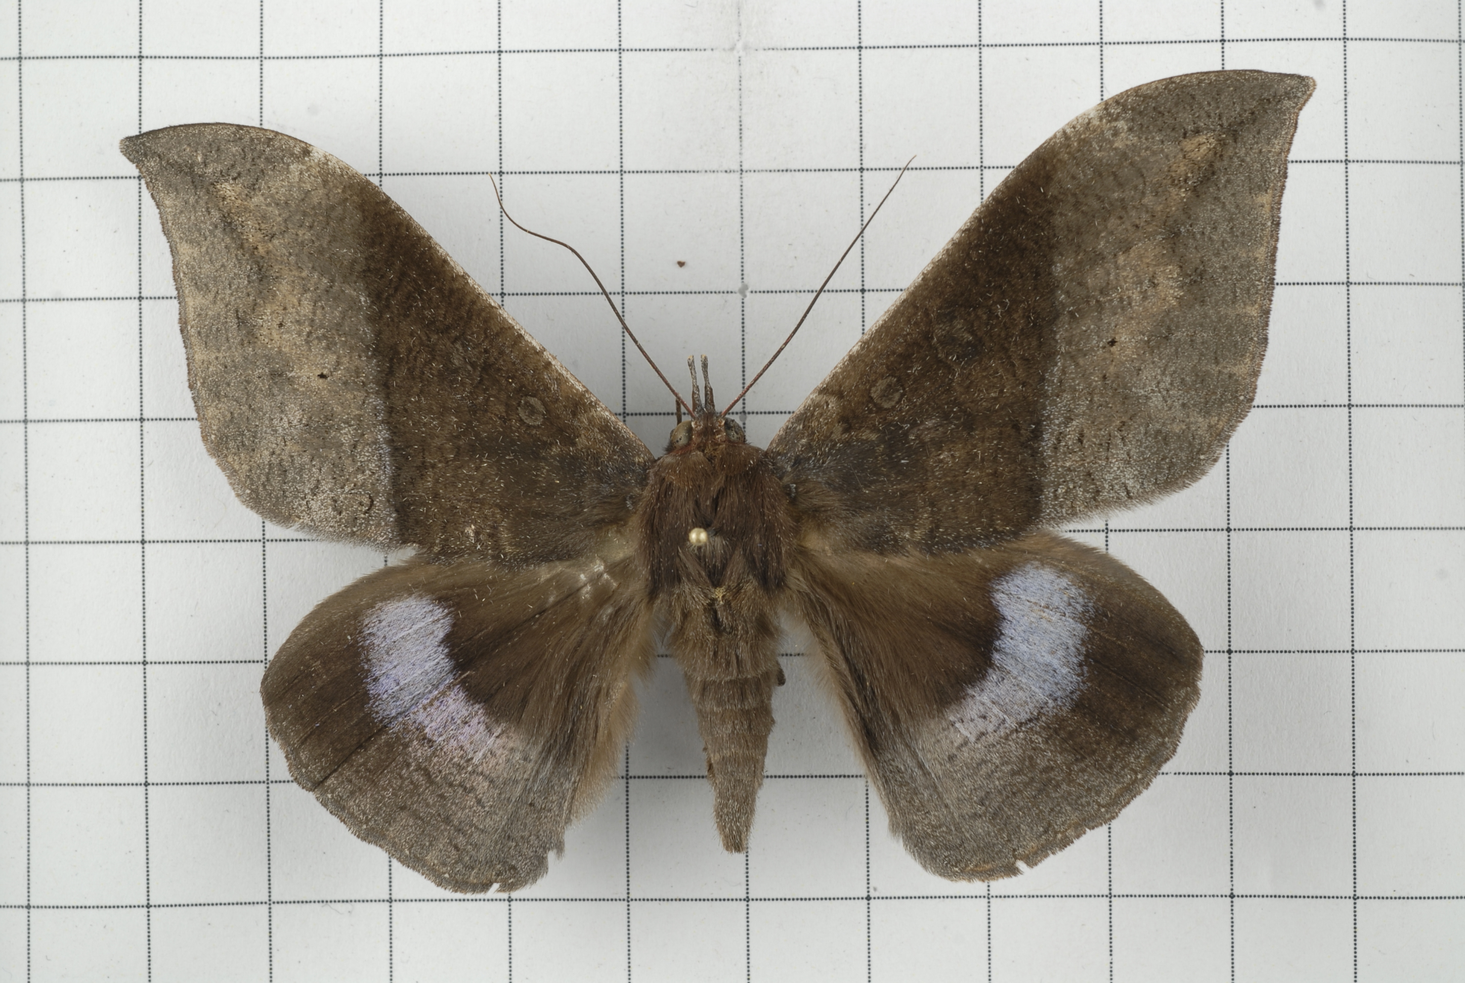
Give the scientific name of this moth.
Ischyja manlia manlia
